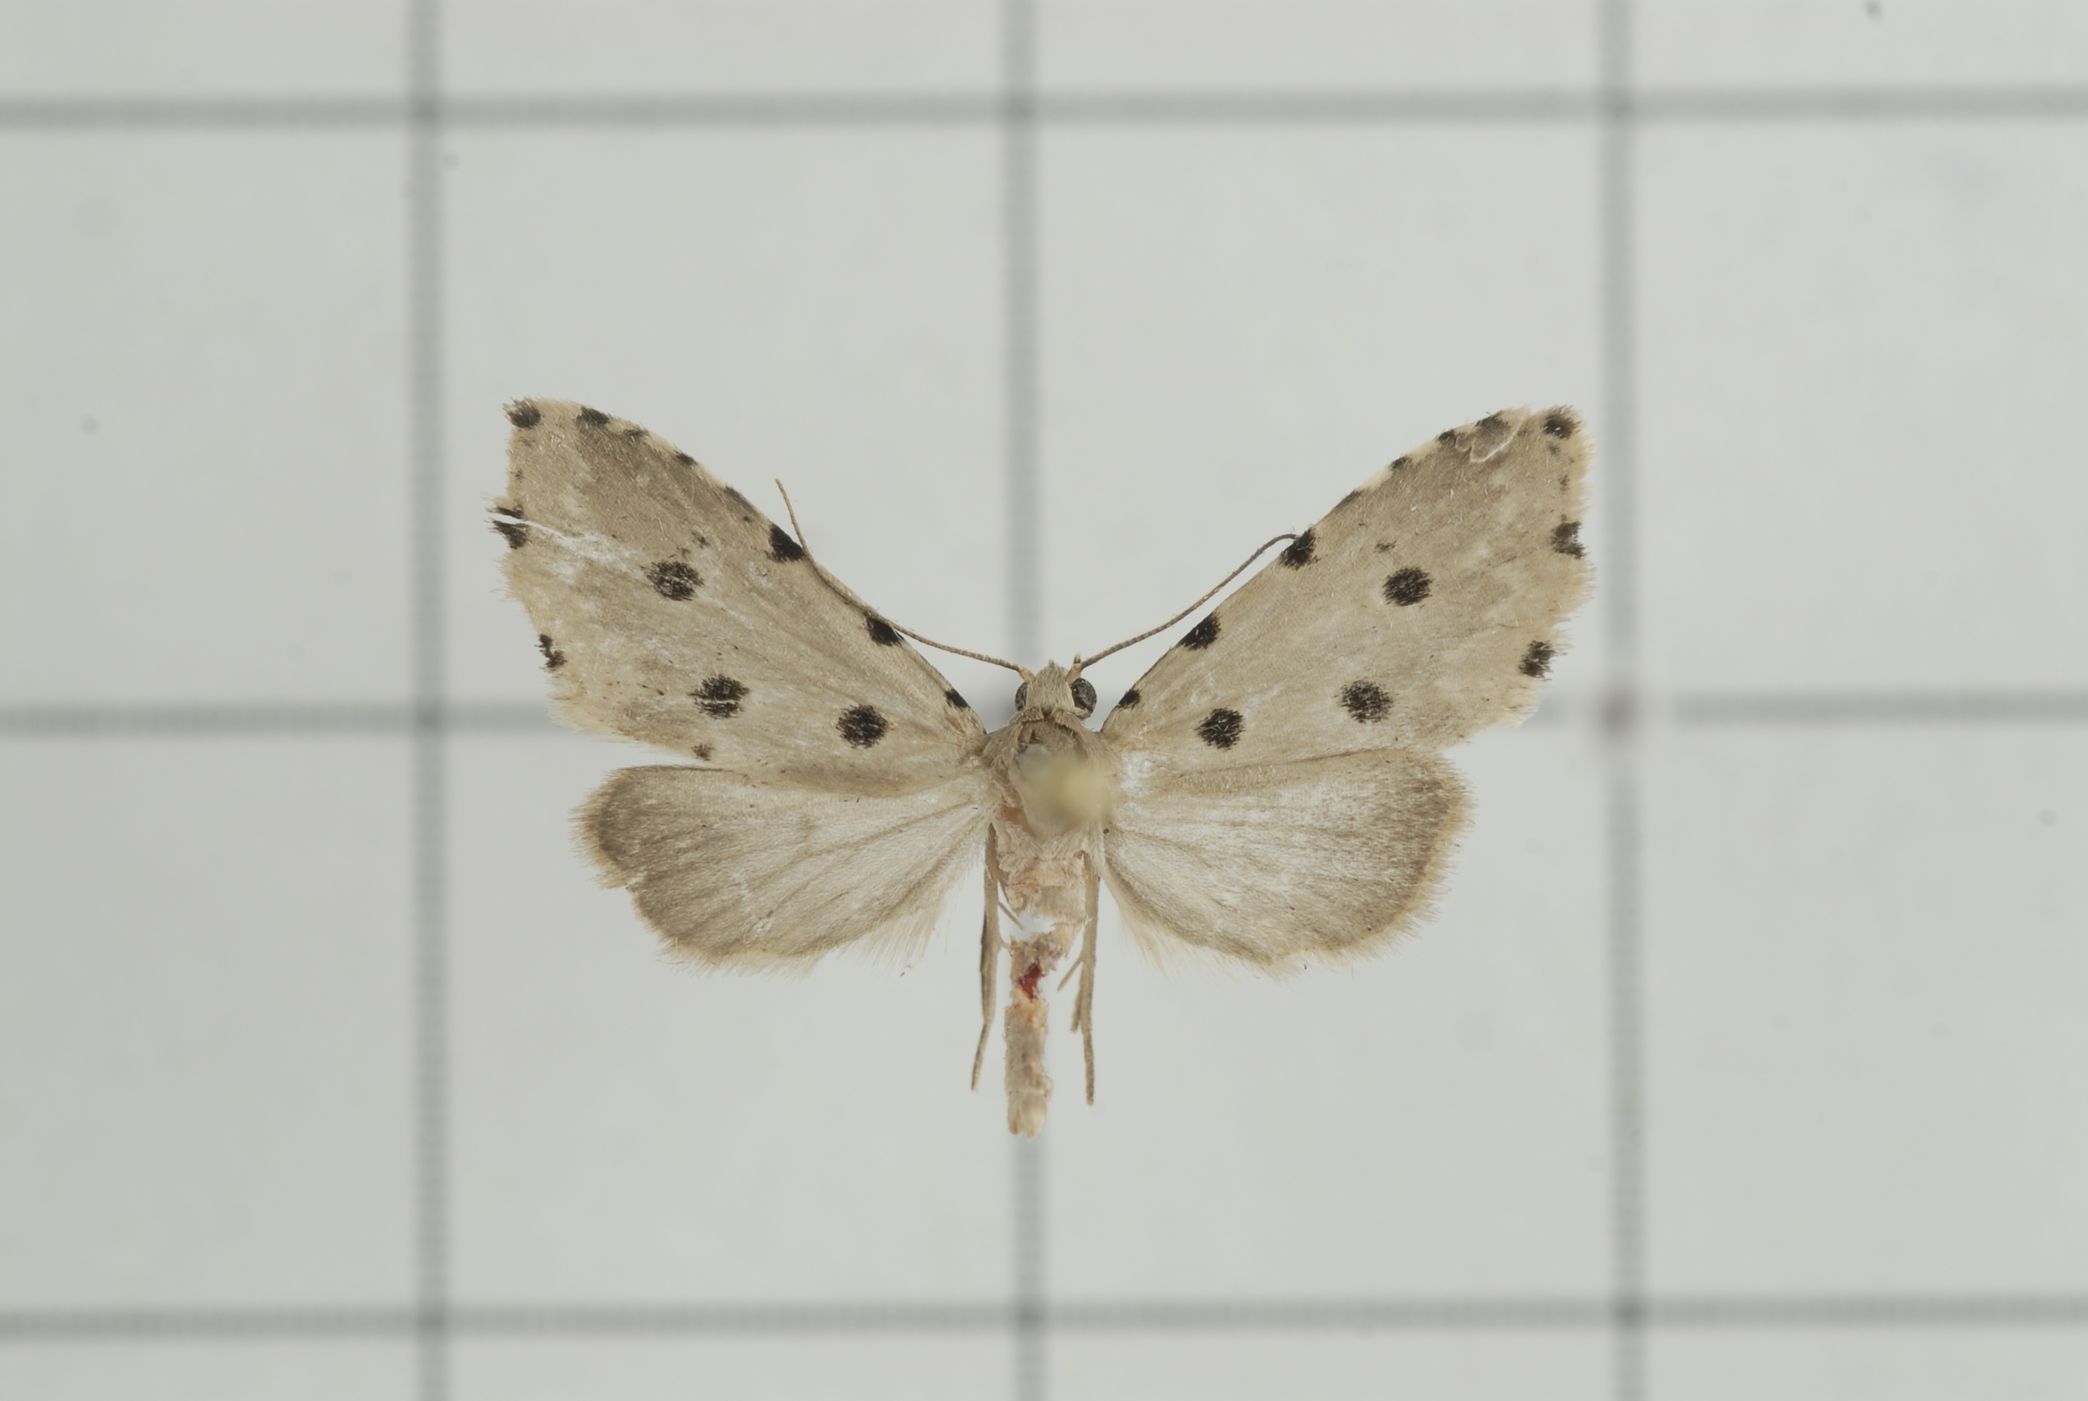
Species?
Metaemene atrigutta
